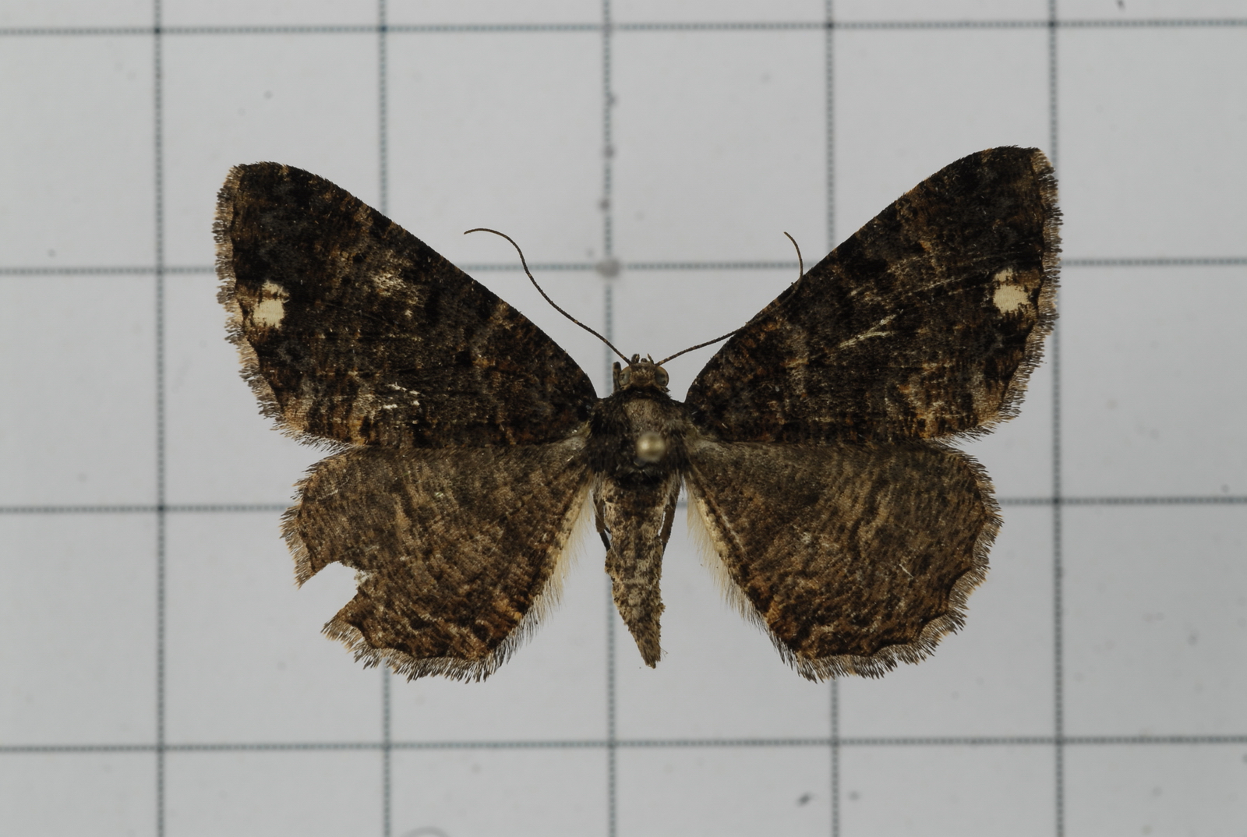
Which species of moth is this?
Parectropis subflava
